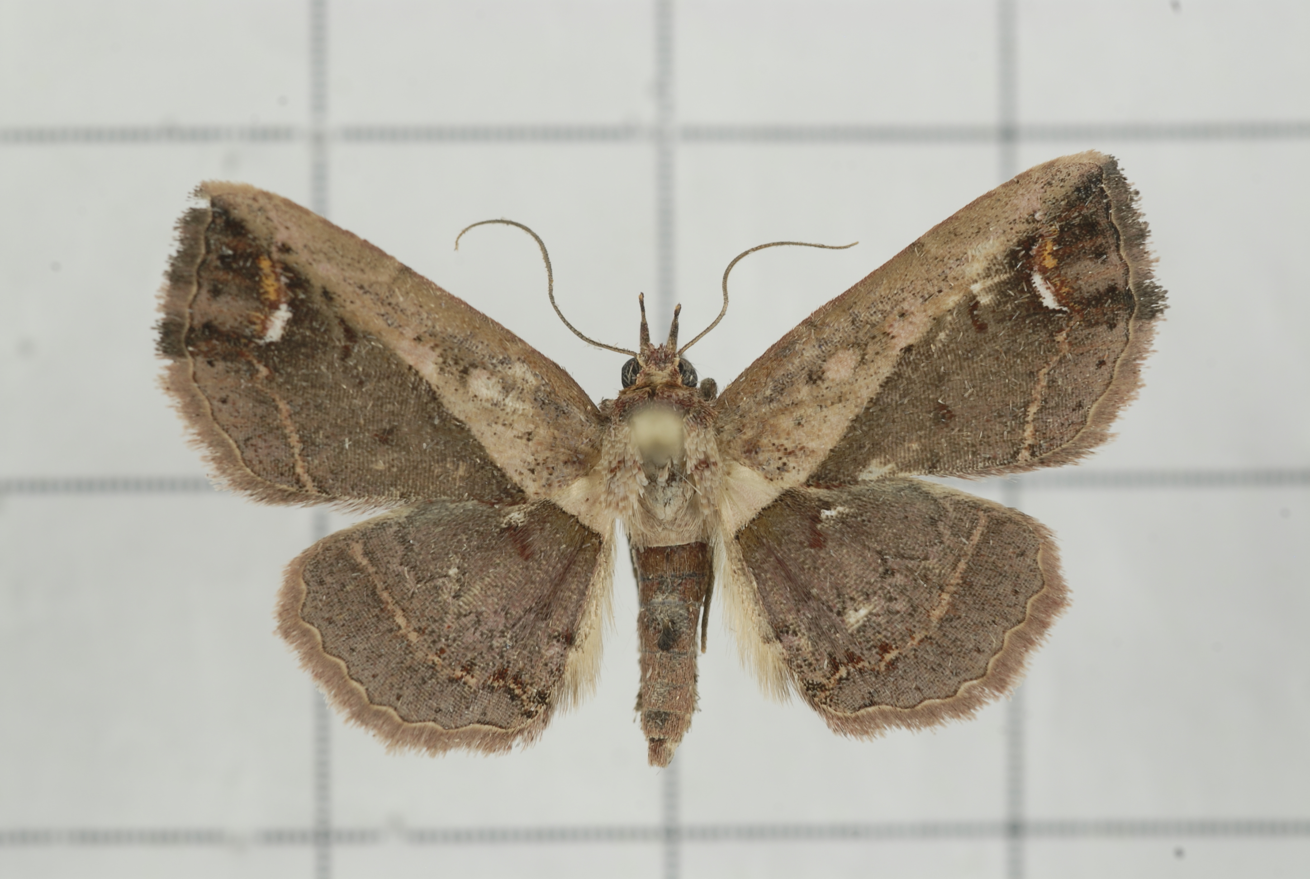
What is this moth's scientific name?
Lophoruza lunifera
